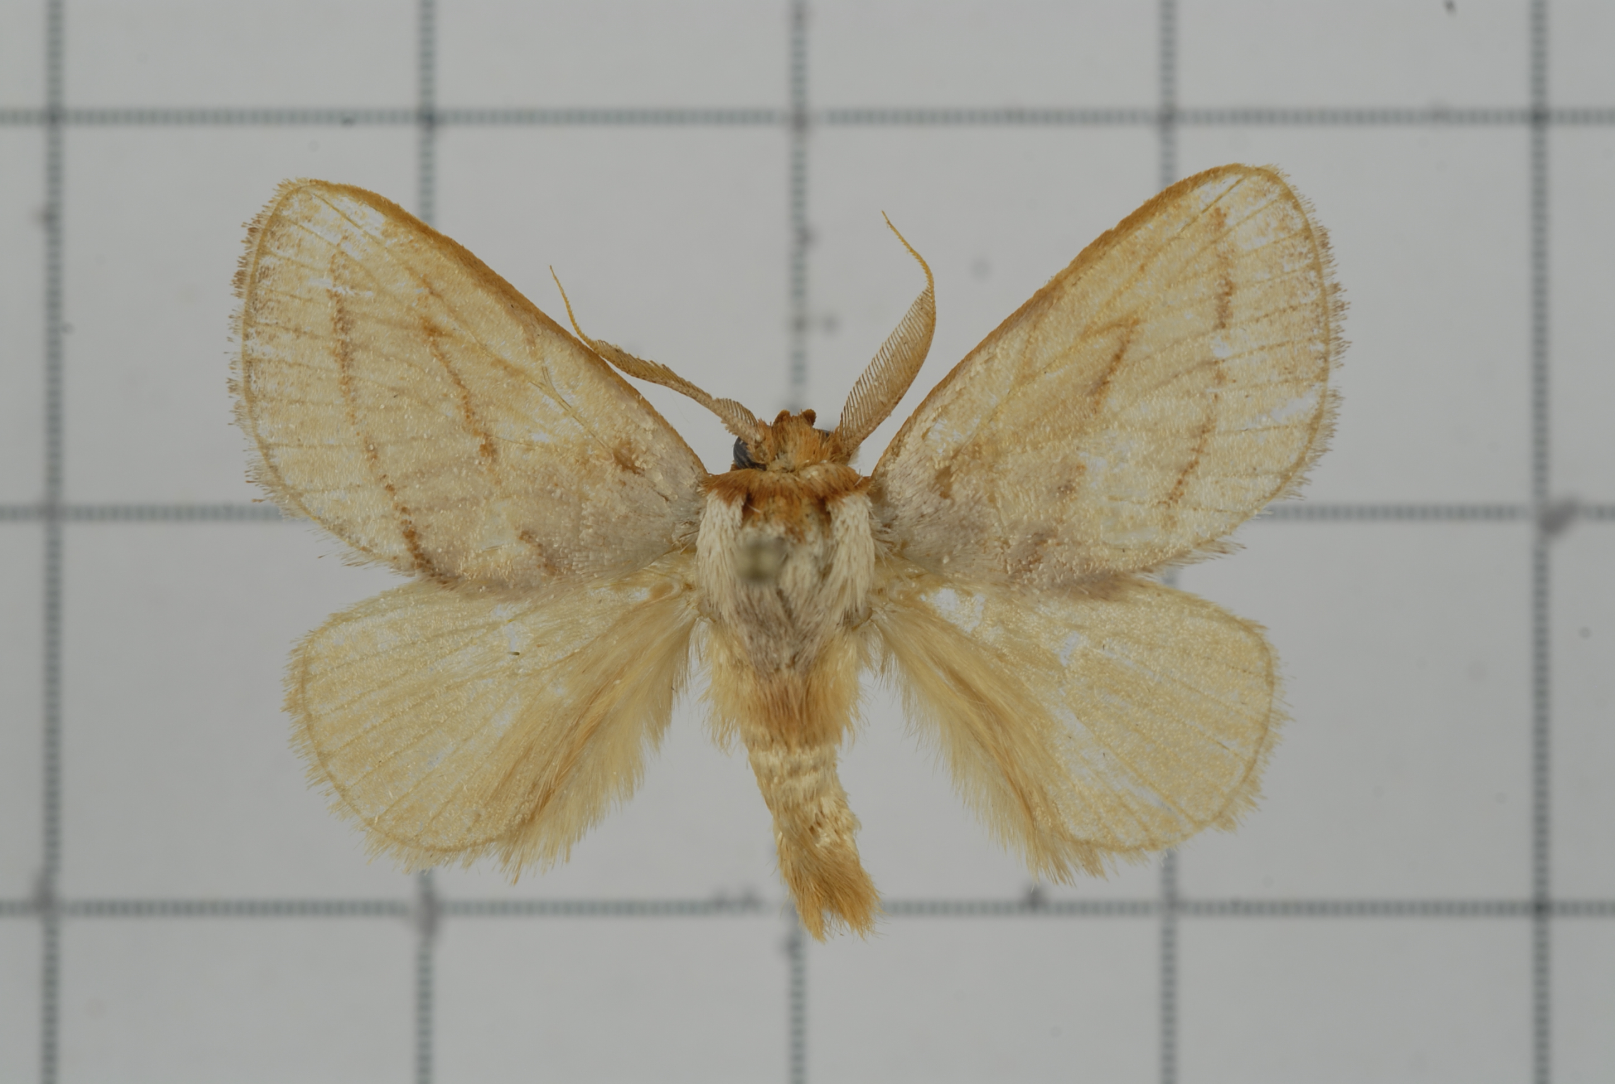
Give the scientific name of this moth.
Cania heppneri
